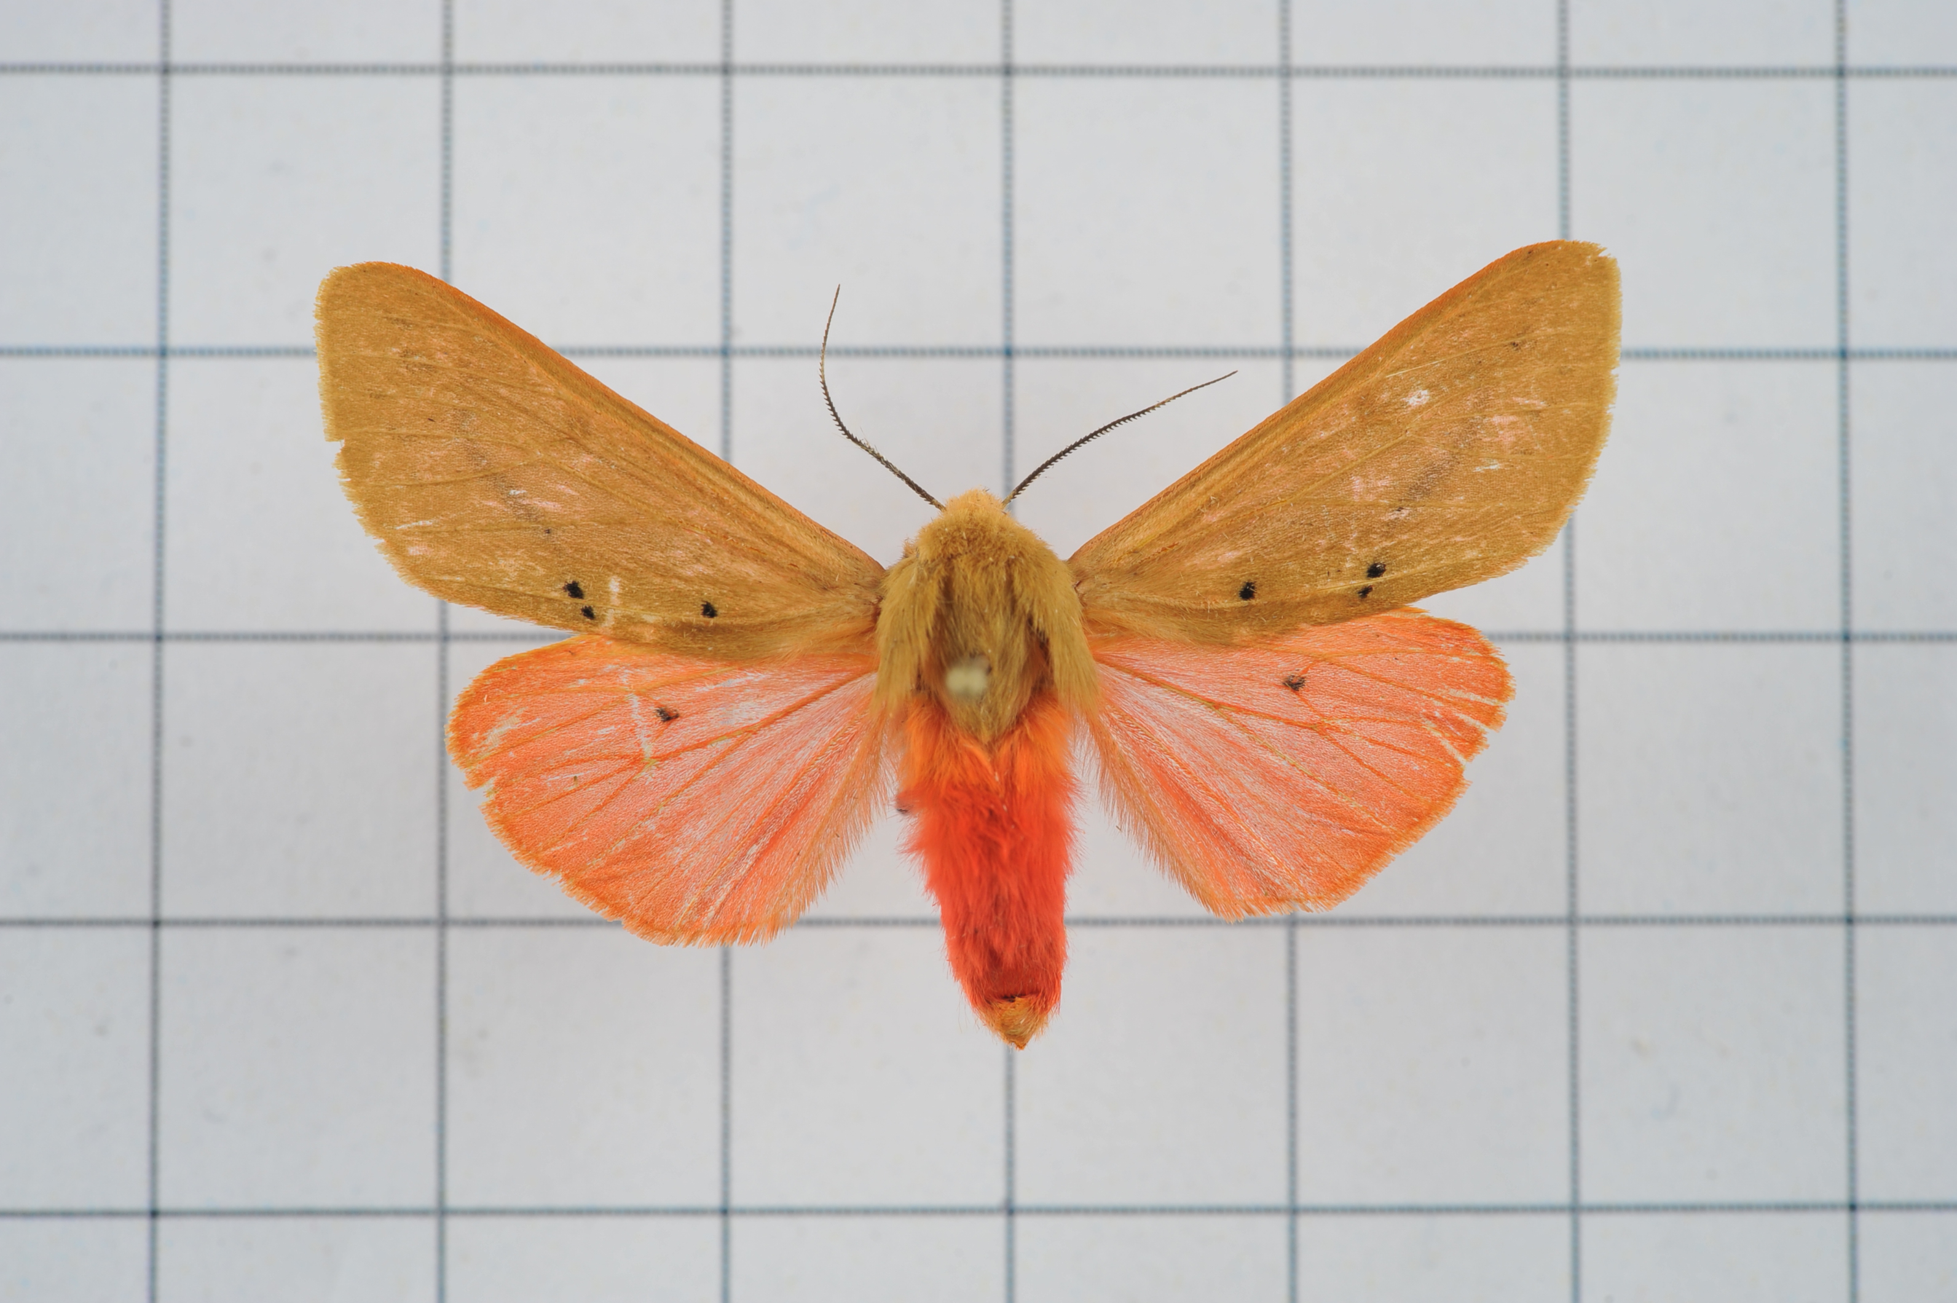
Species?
Spilarctia wilemani
